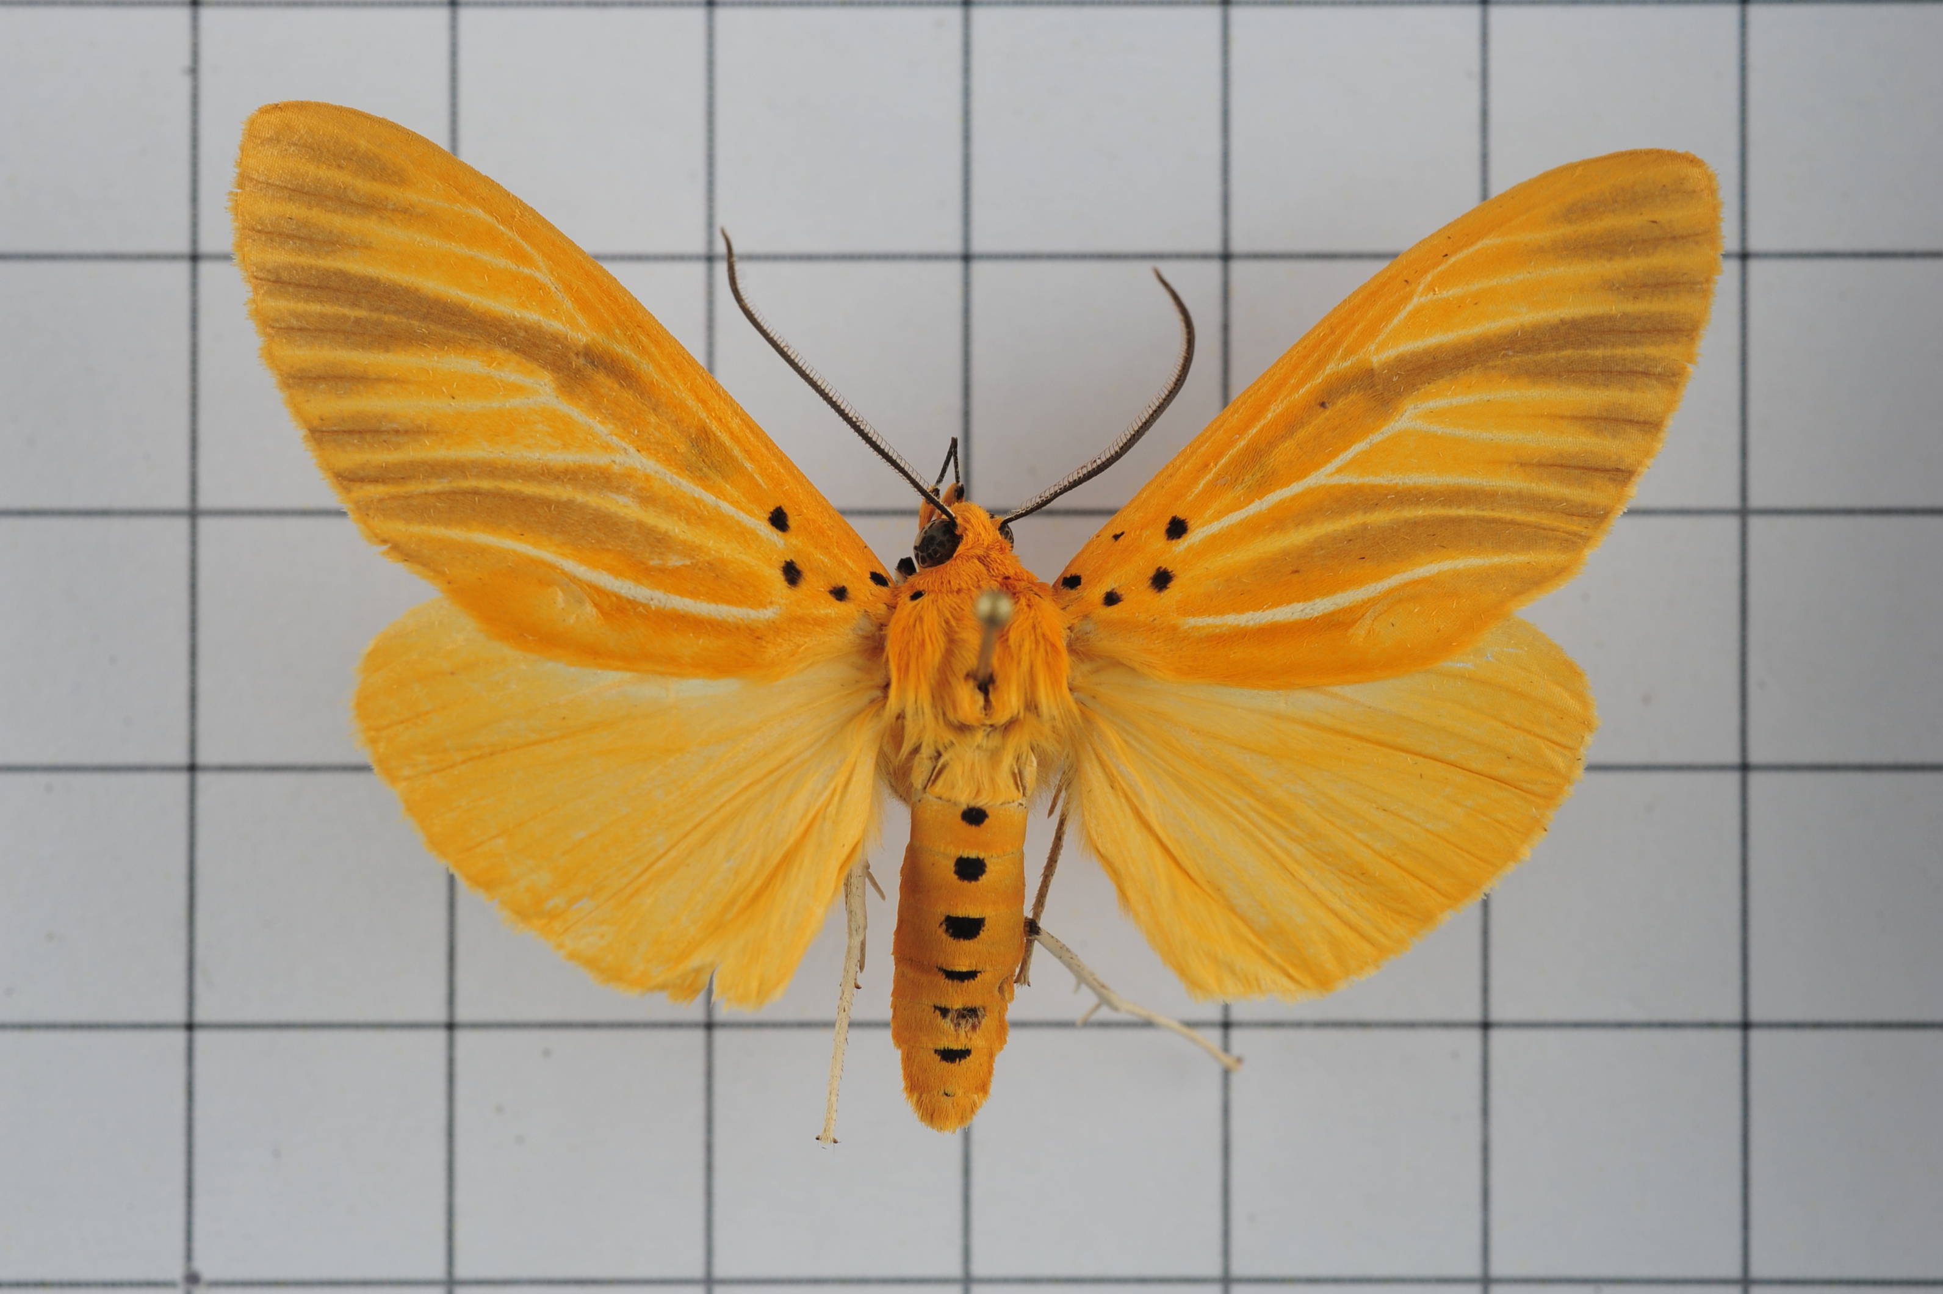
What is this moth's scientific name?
Asota egens confinis
